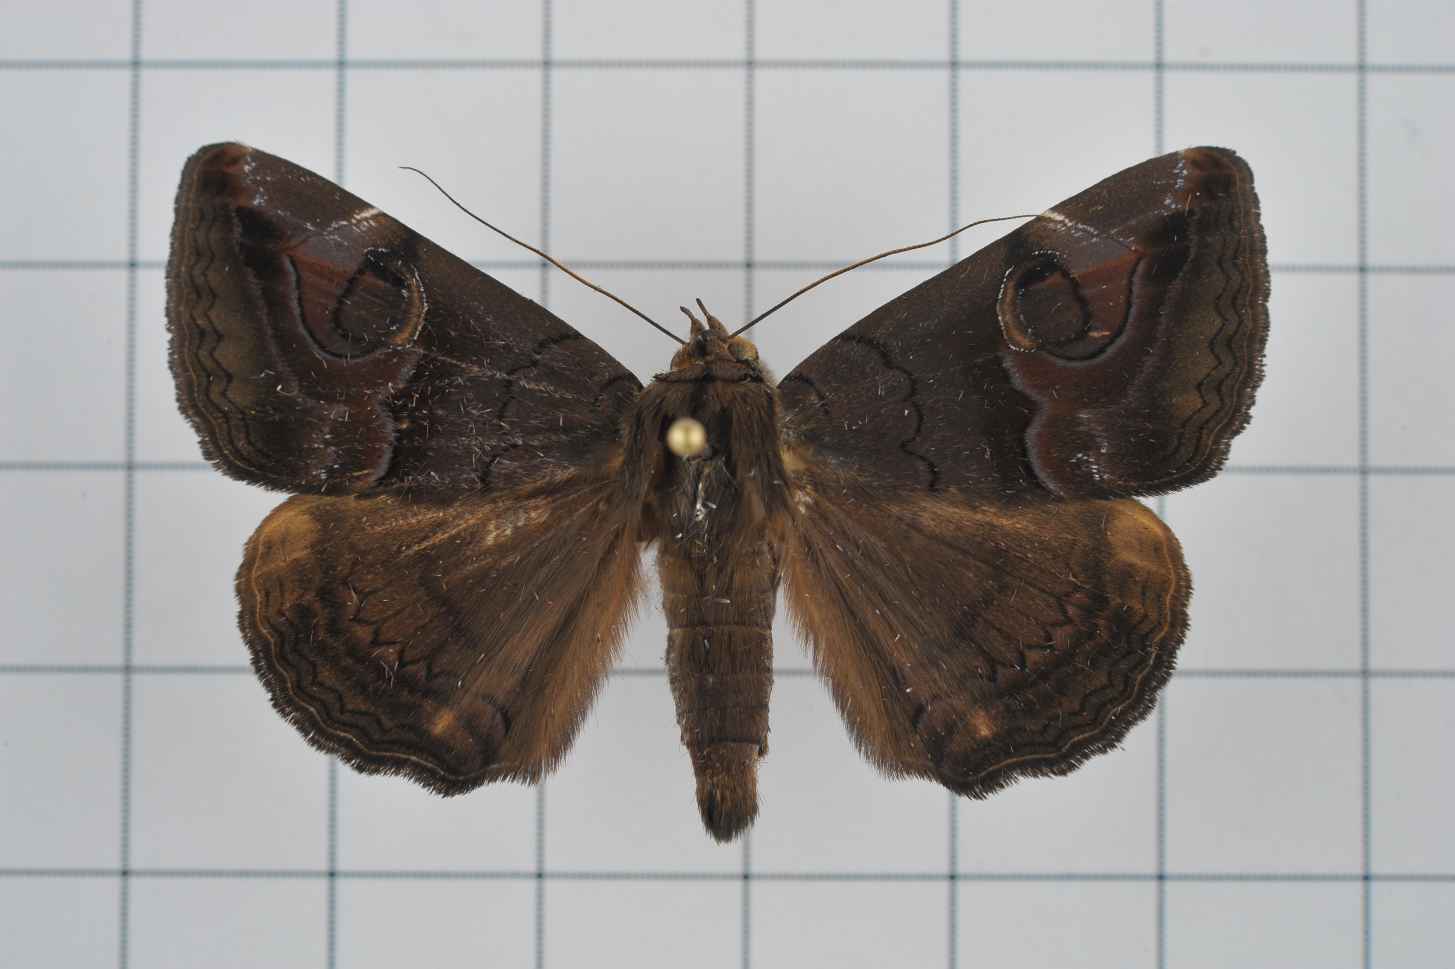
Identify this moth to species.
Ommatophora luminosa
